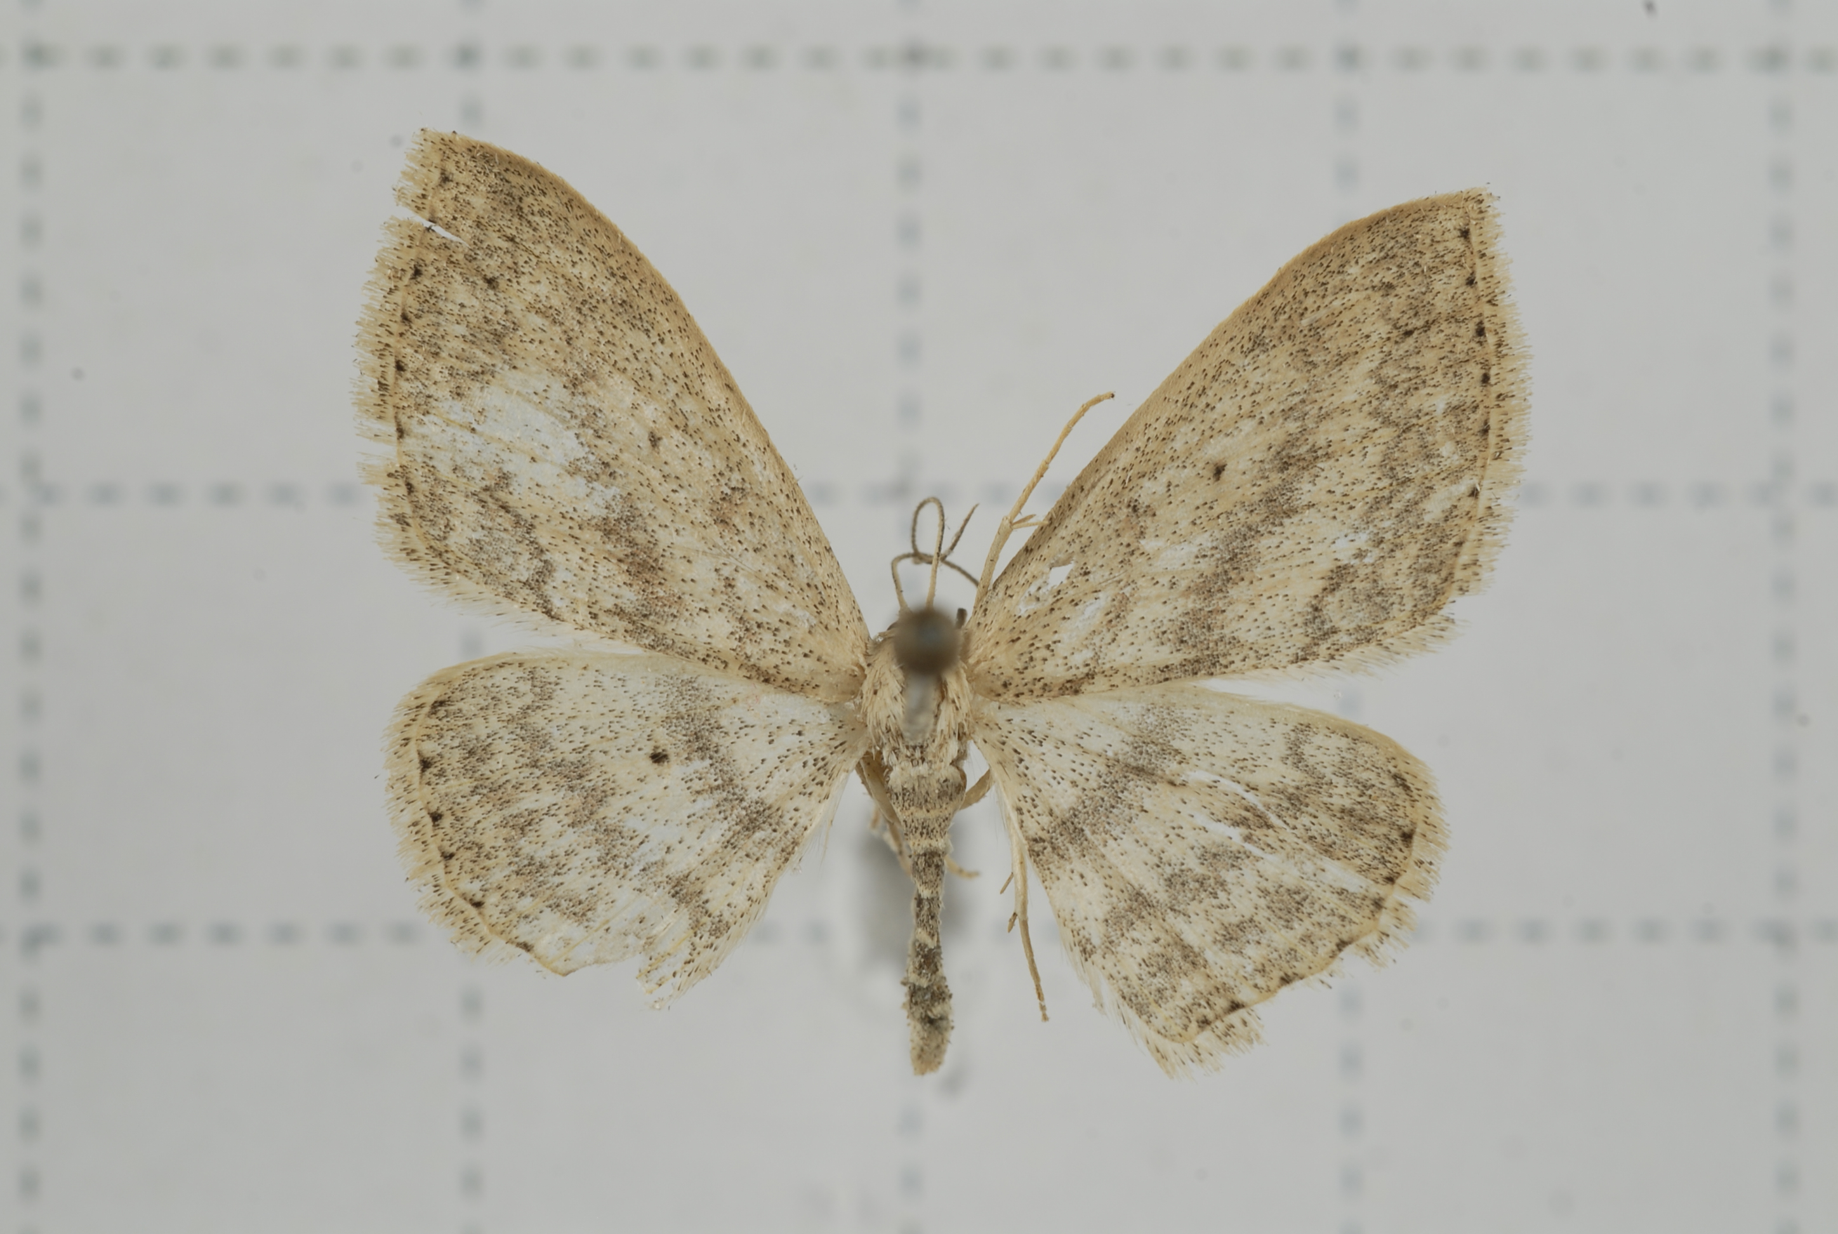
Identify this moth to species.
Scopula kagiata
